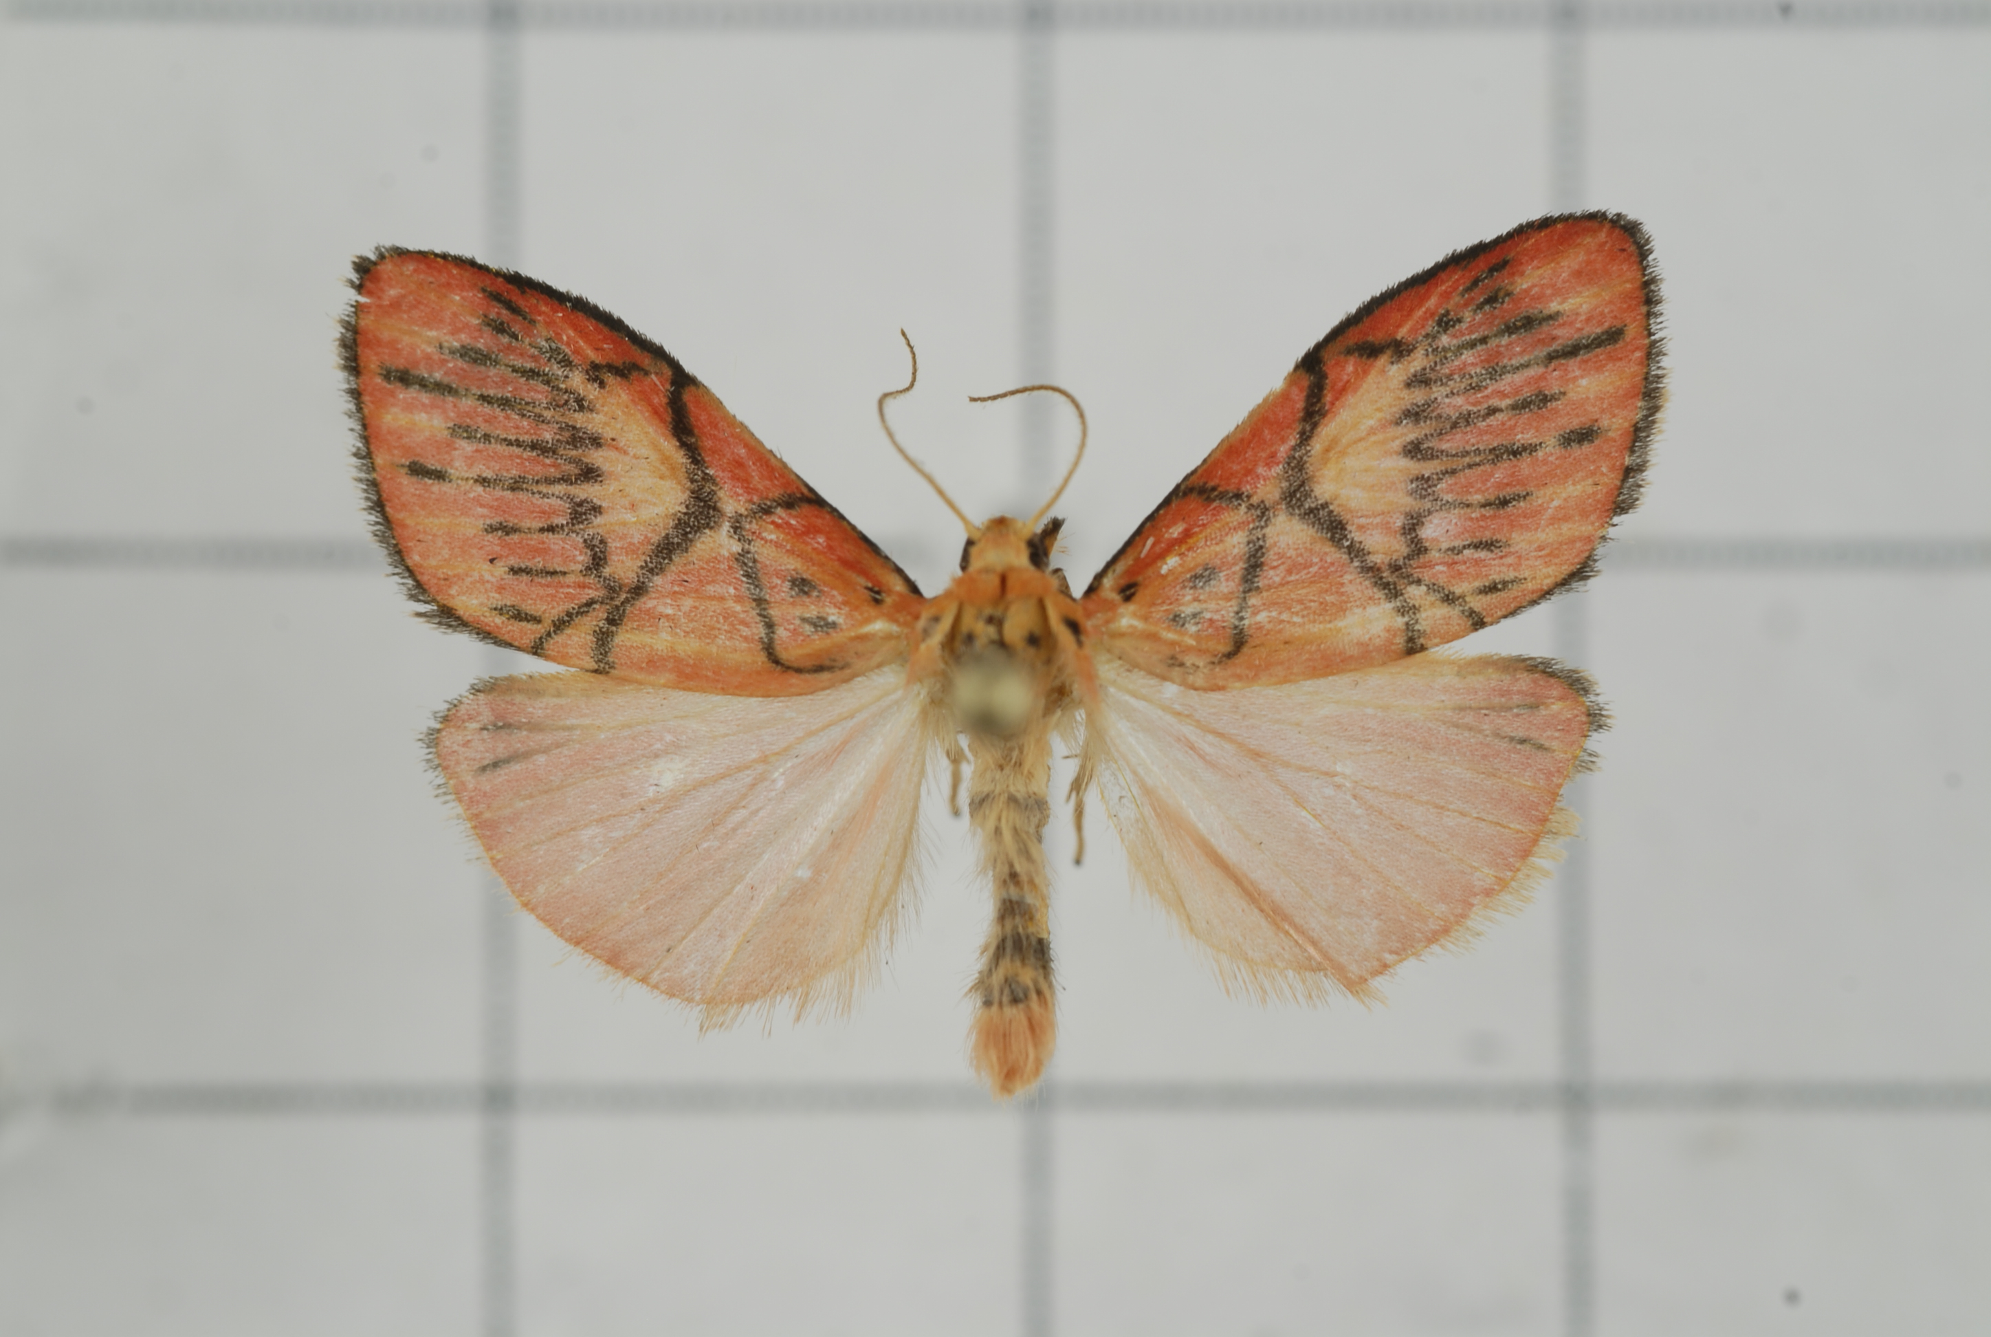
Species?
Aberrasine lichenshihi
